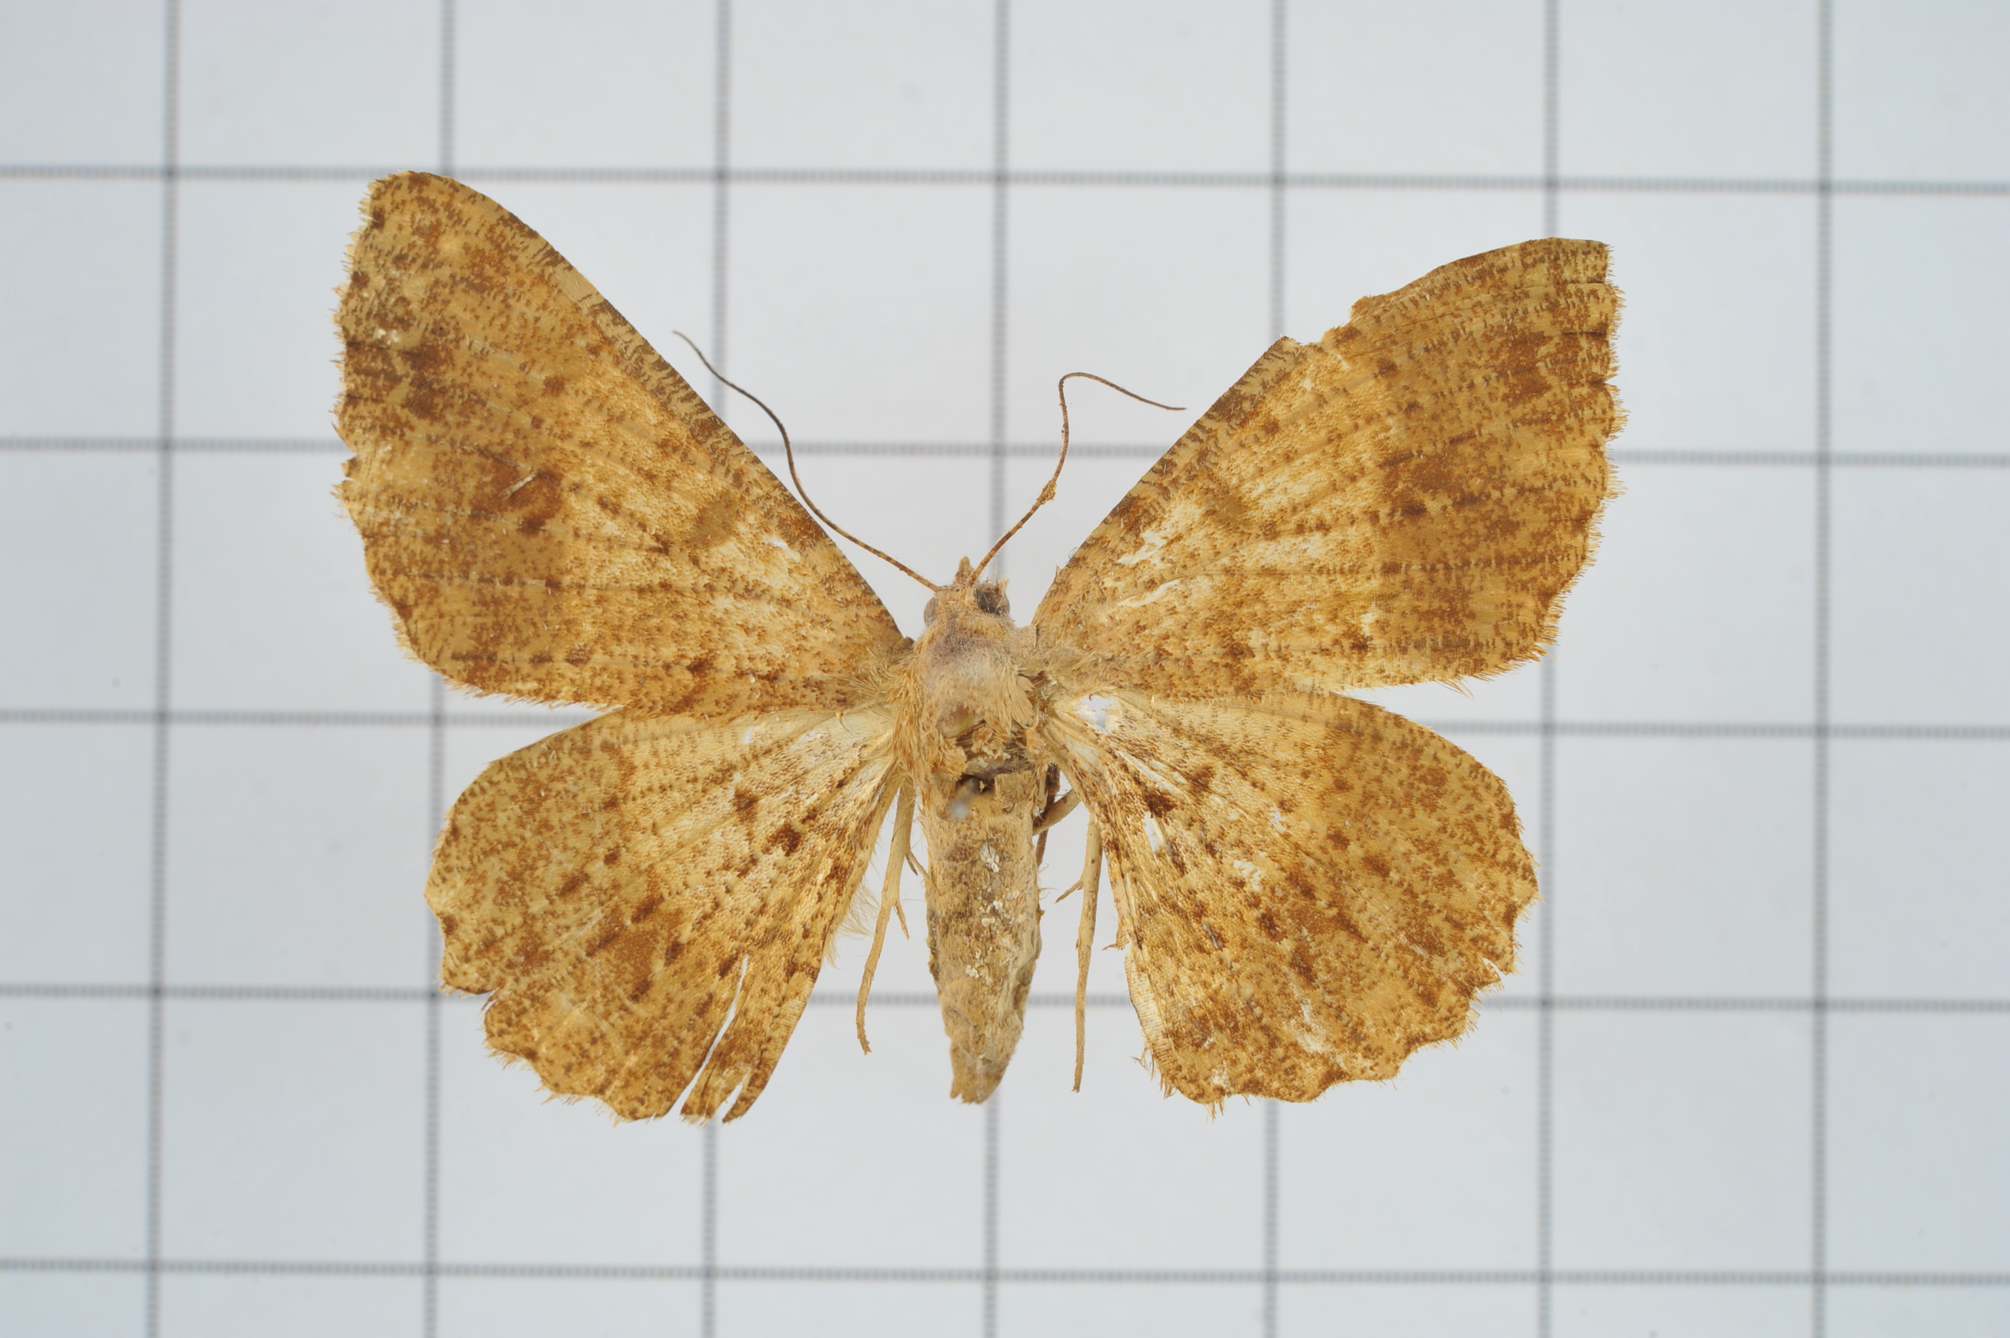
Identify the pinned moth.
Racotis boarmiaria
